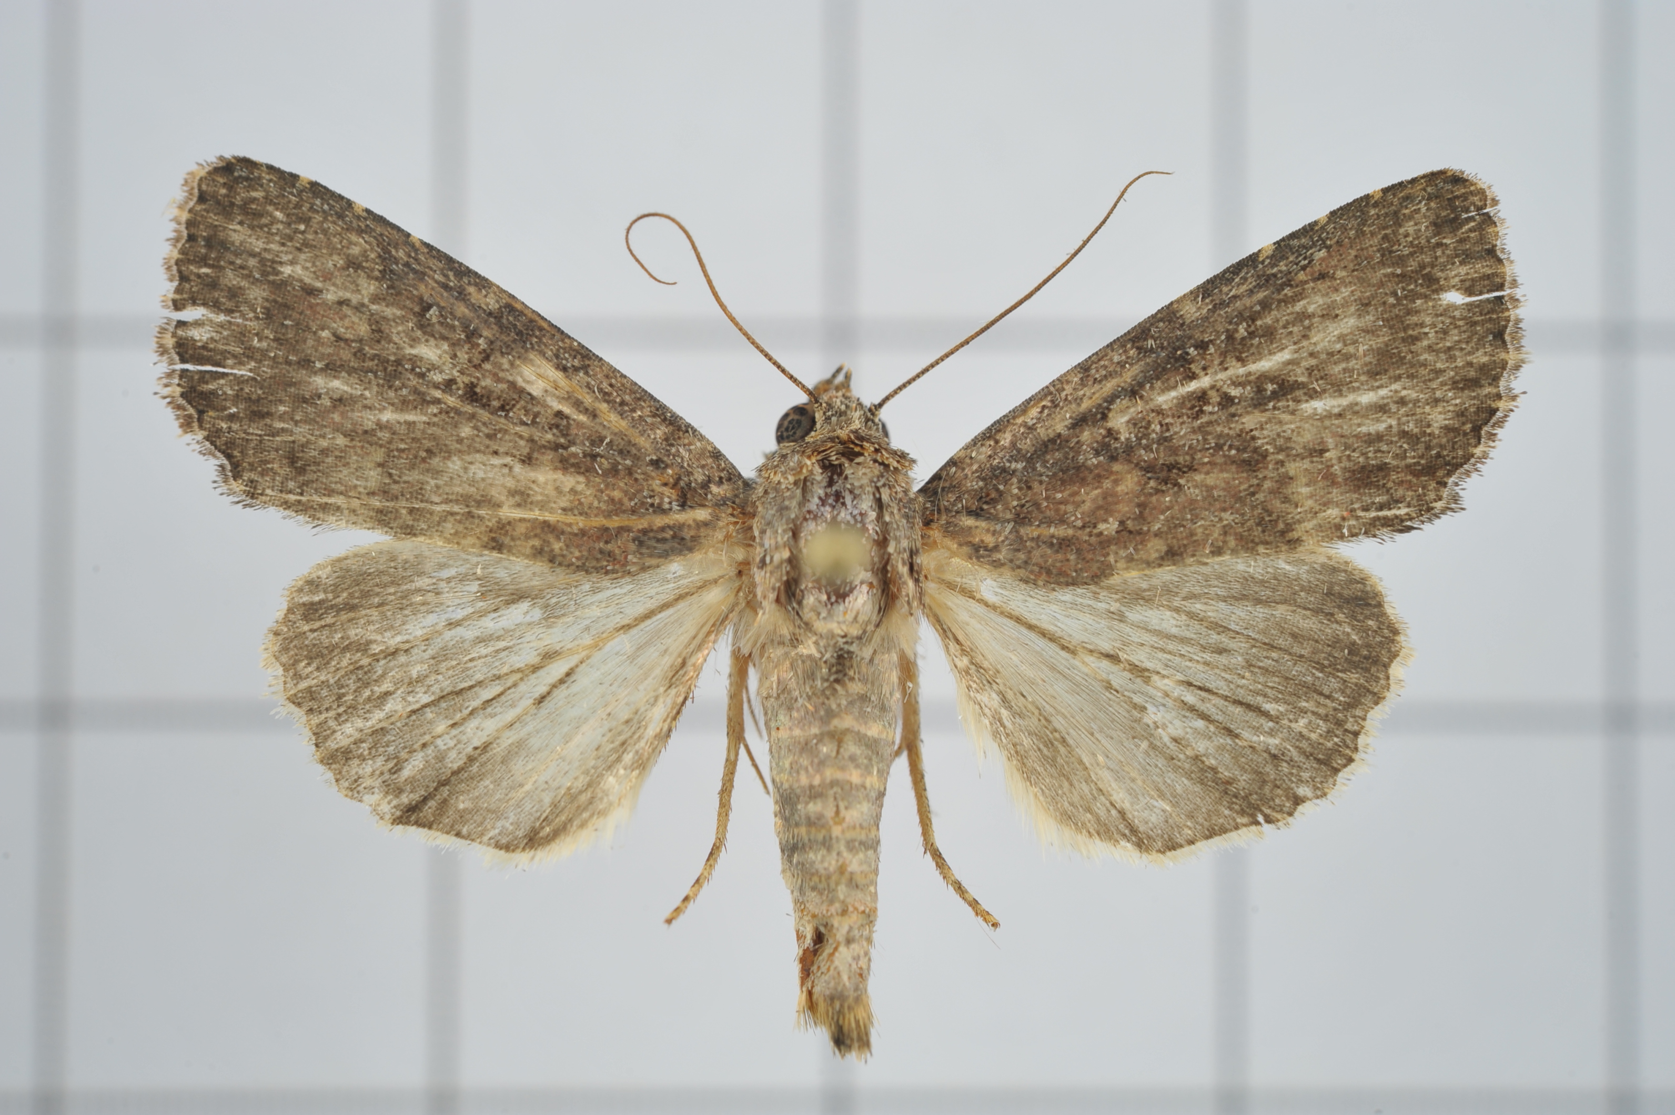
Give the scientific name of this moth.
Condica illecta
